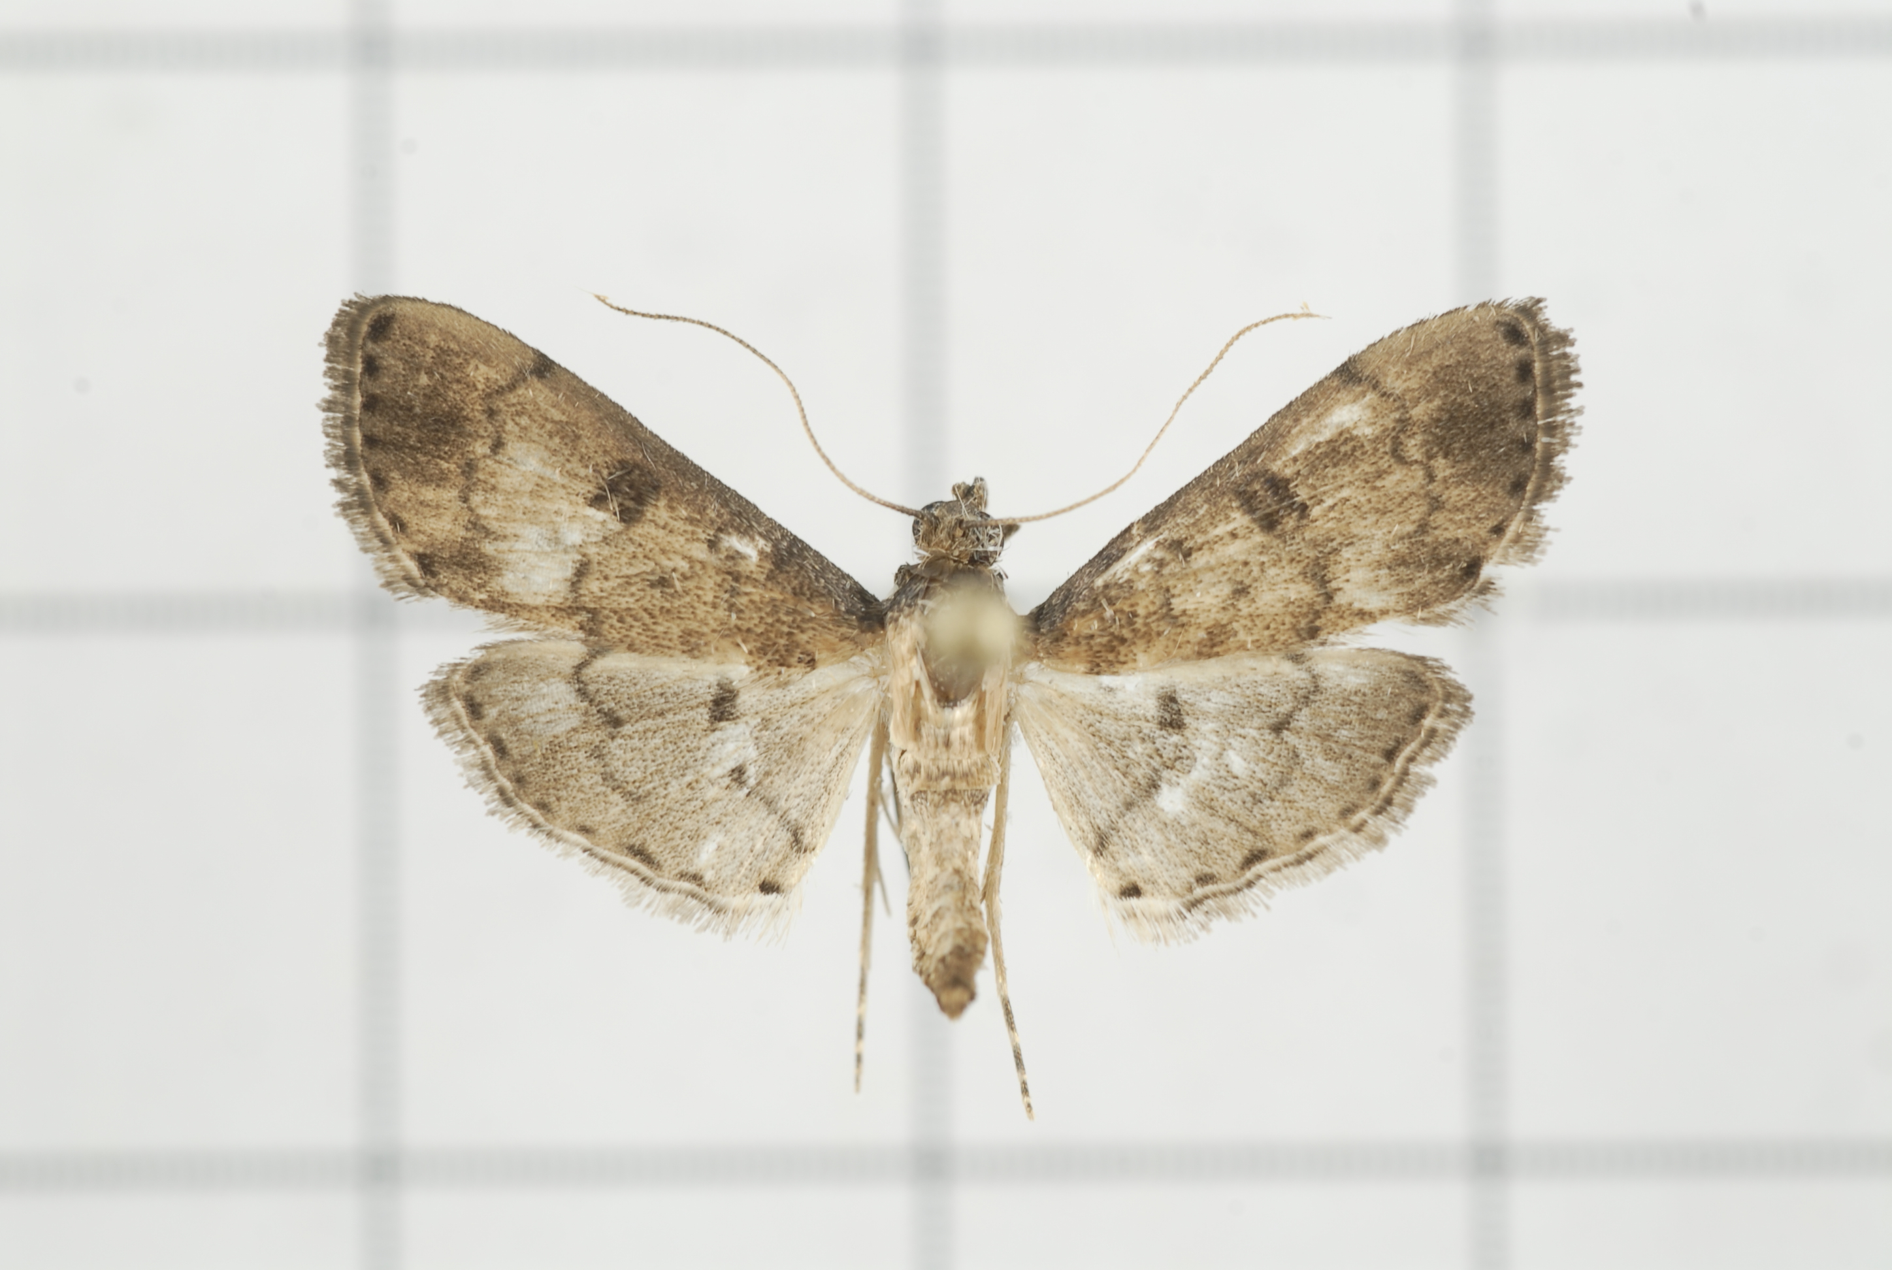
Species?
Nacoleia charesalis
